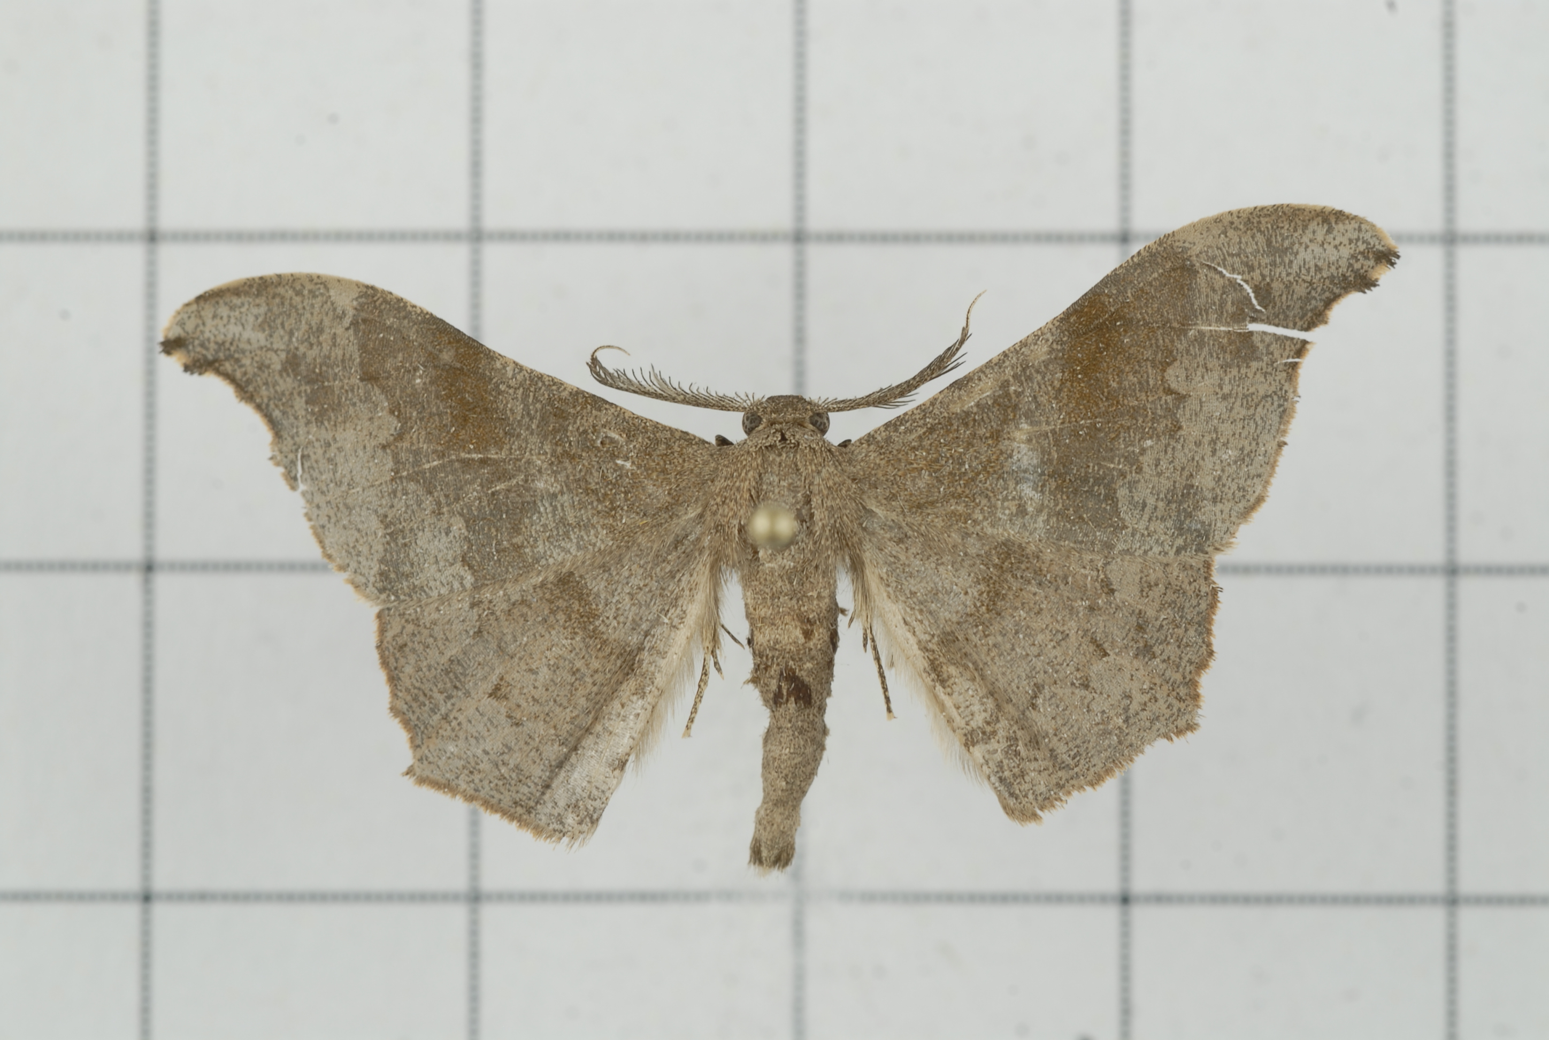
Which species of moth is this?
Hyposidra talaca talaca
